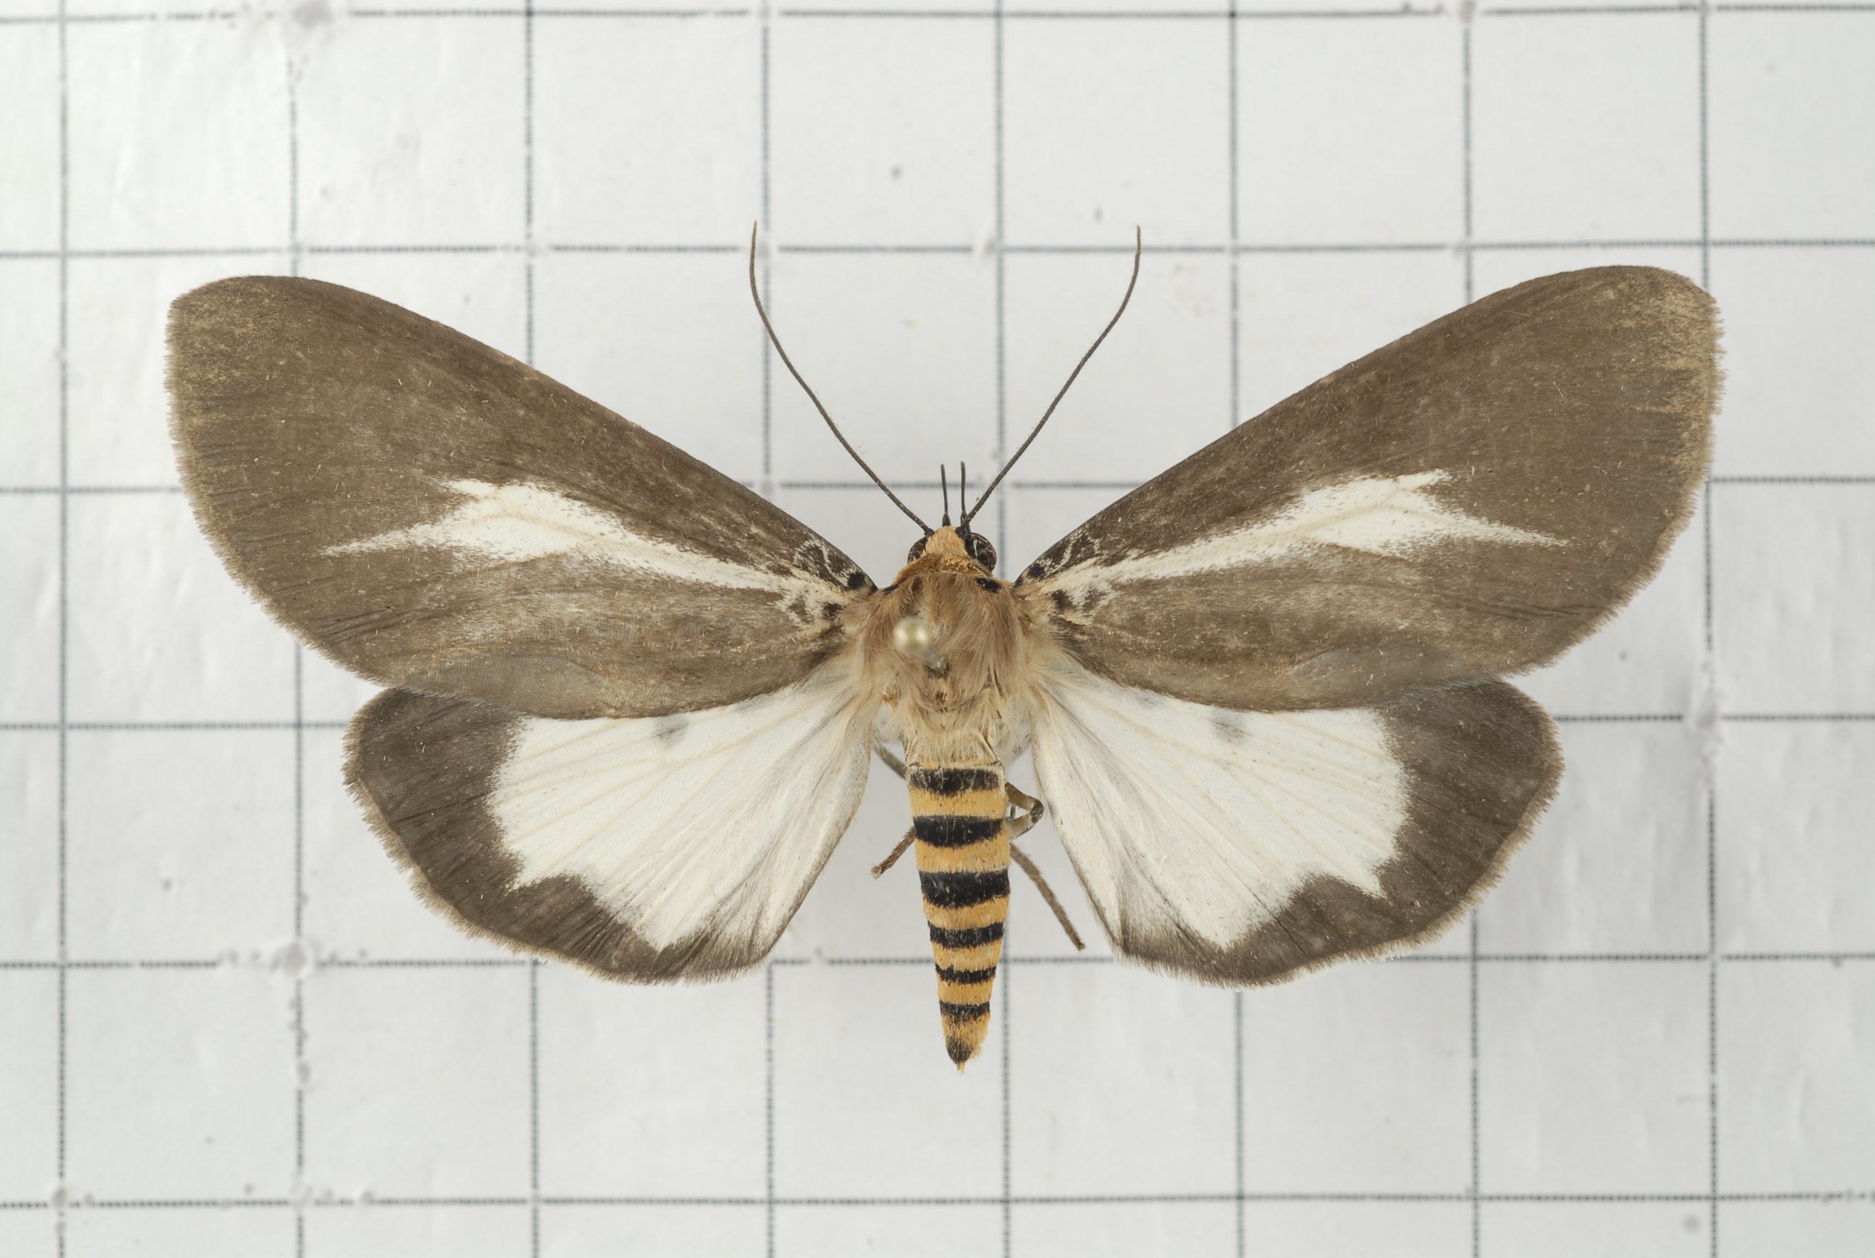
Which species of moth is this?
Asota heliconia zebrina
